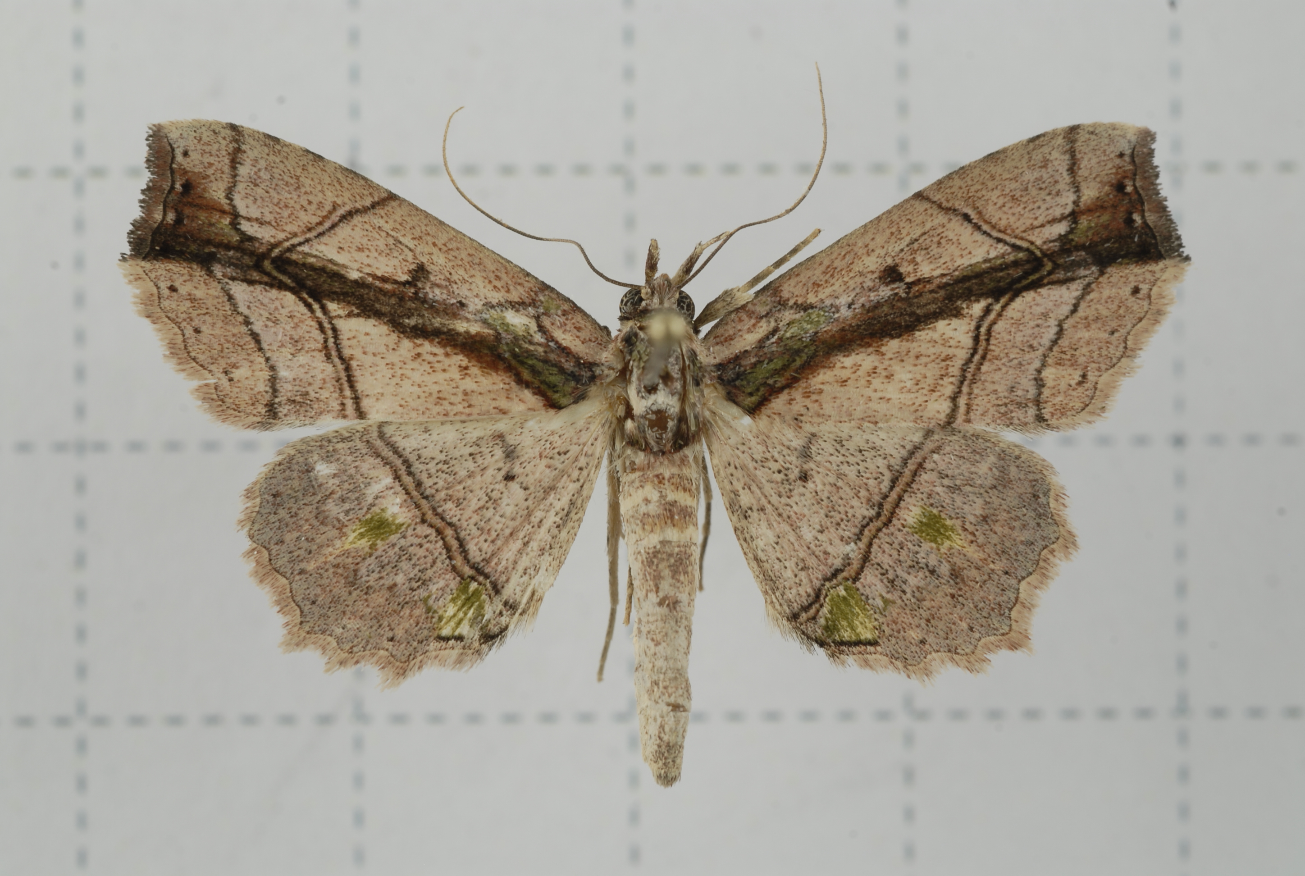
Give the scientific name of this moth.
Tamba lala
